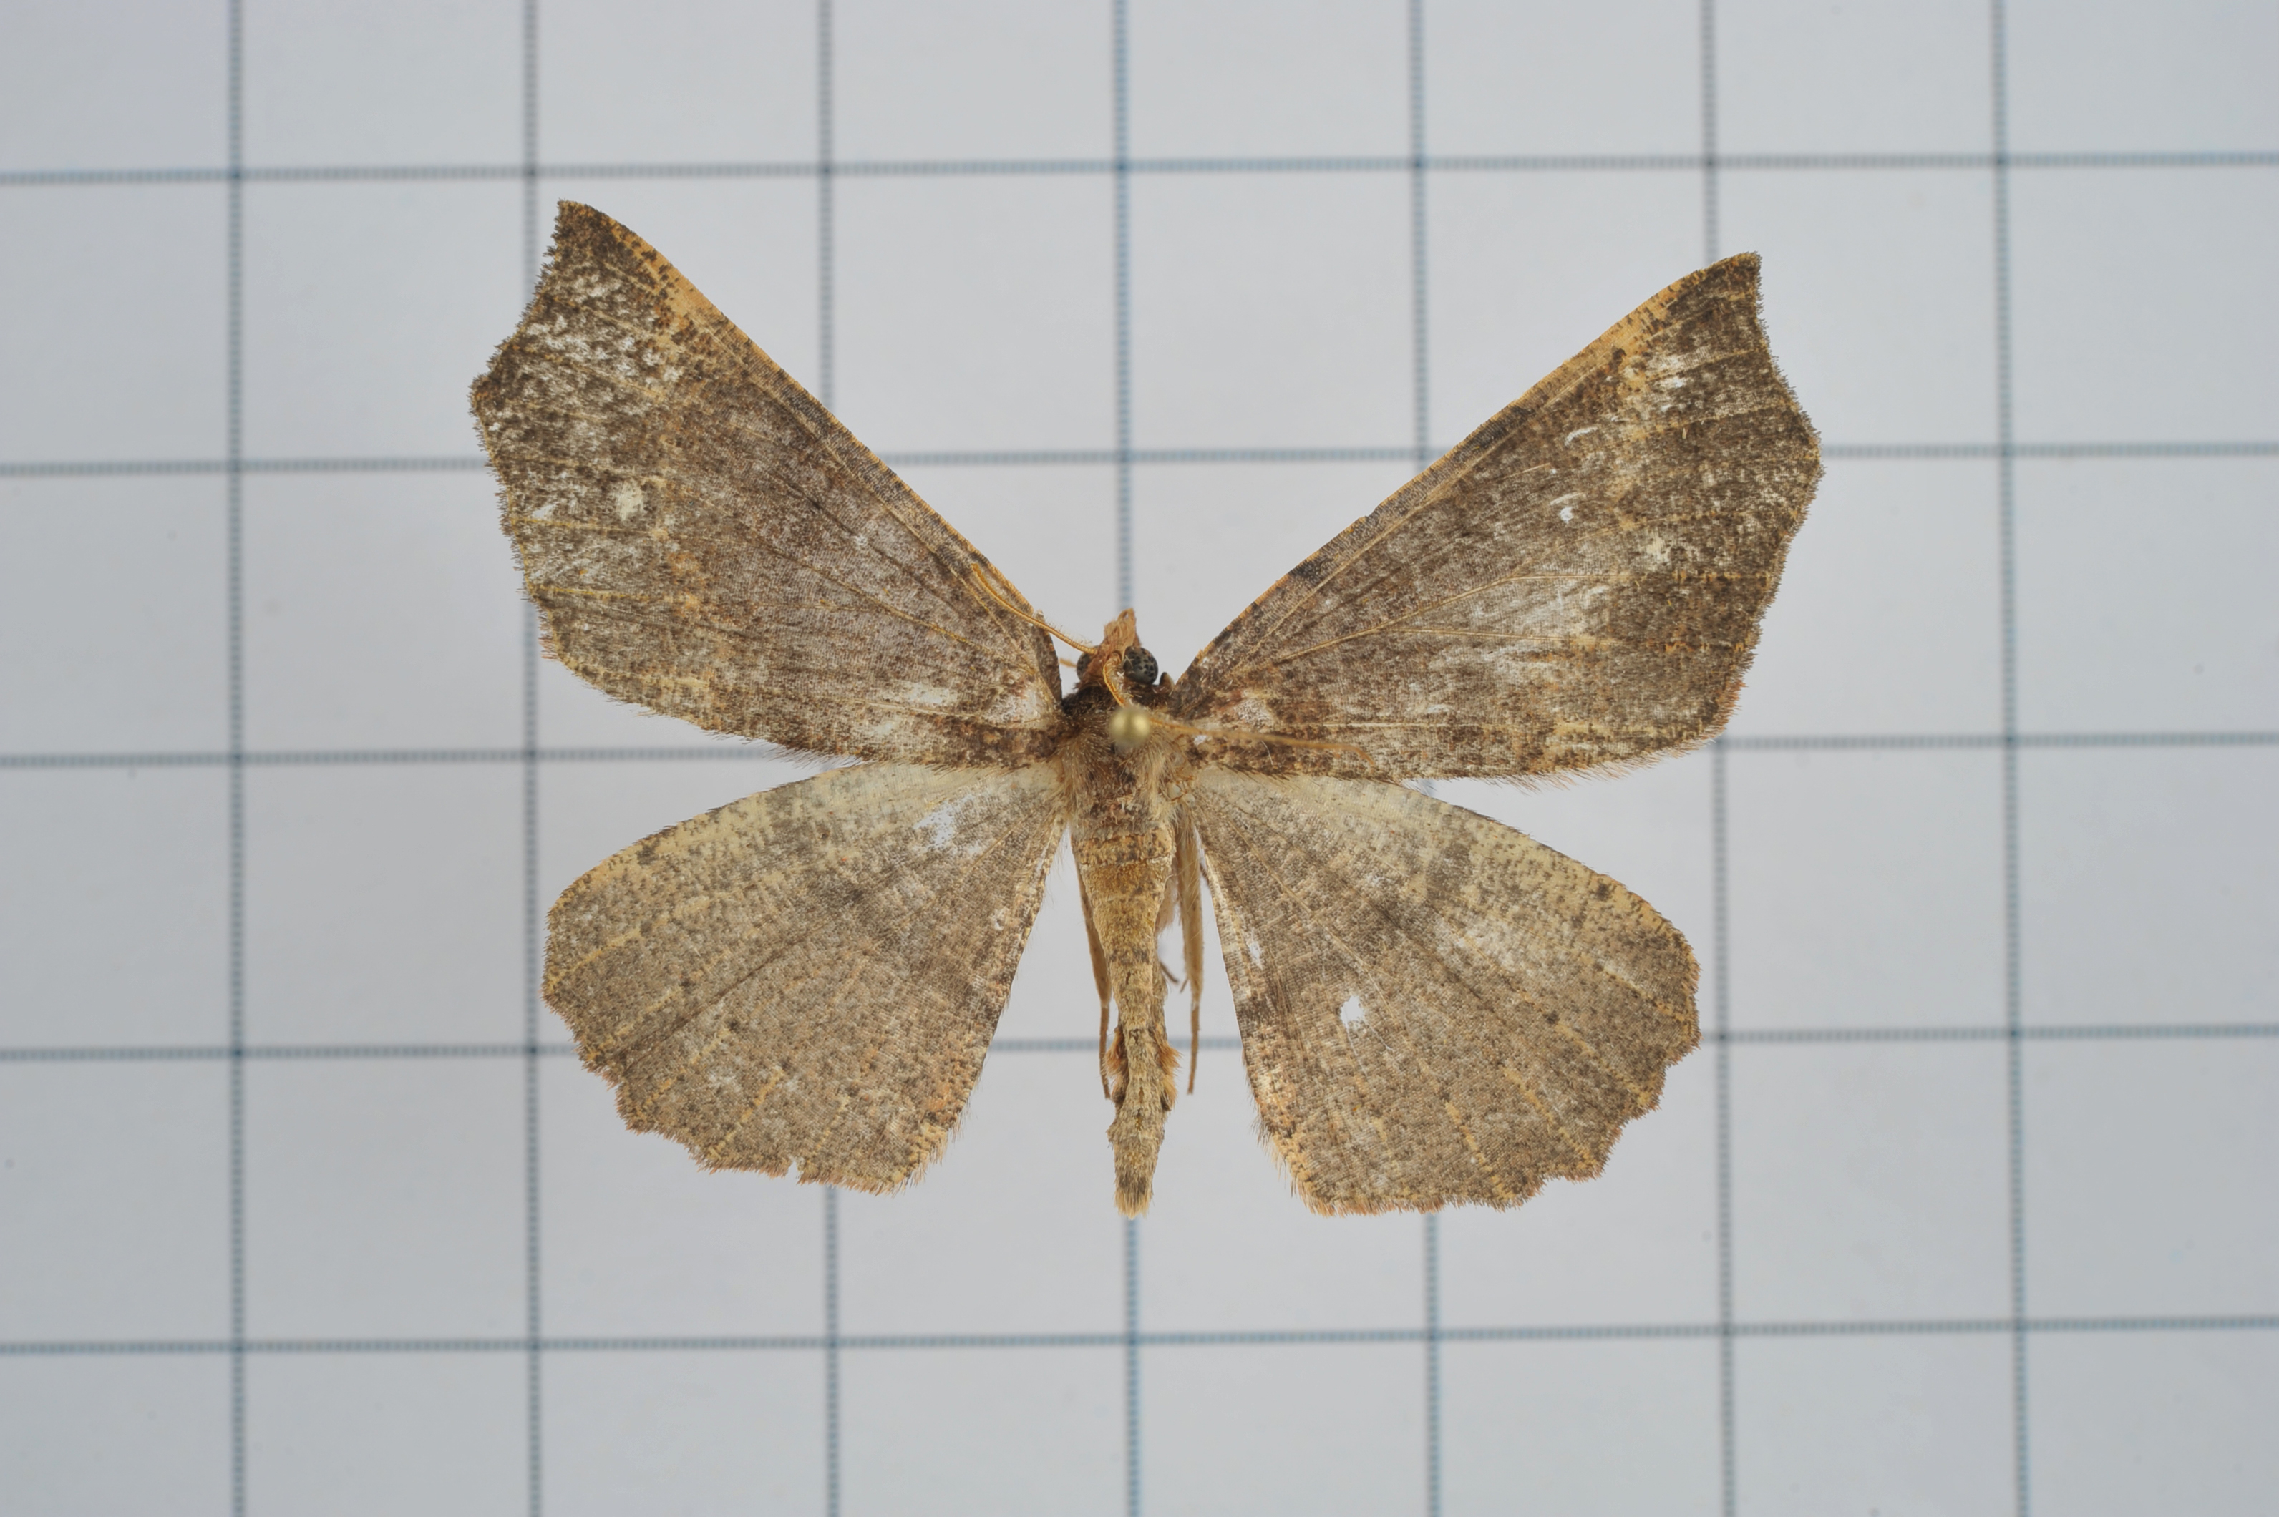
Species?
Xerodes albonotaria aritai
